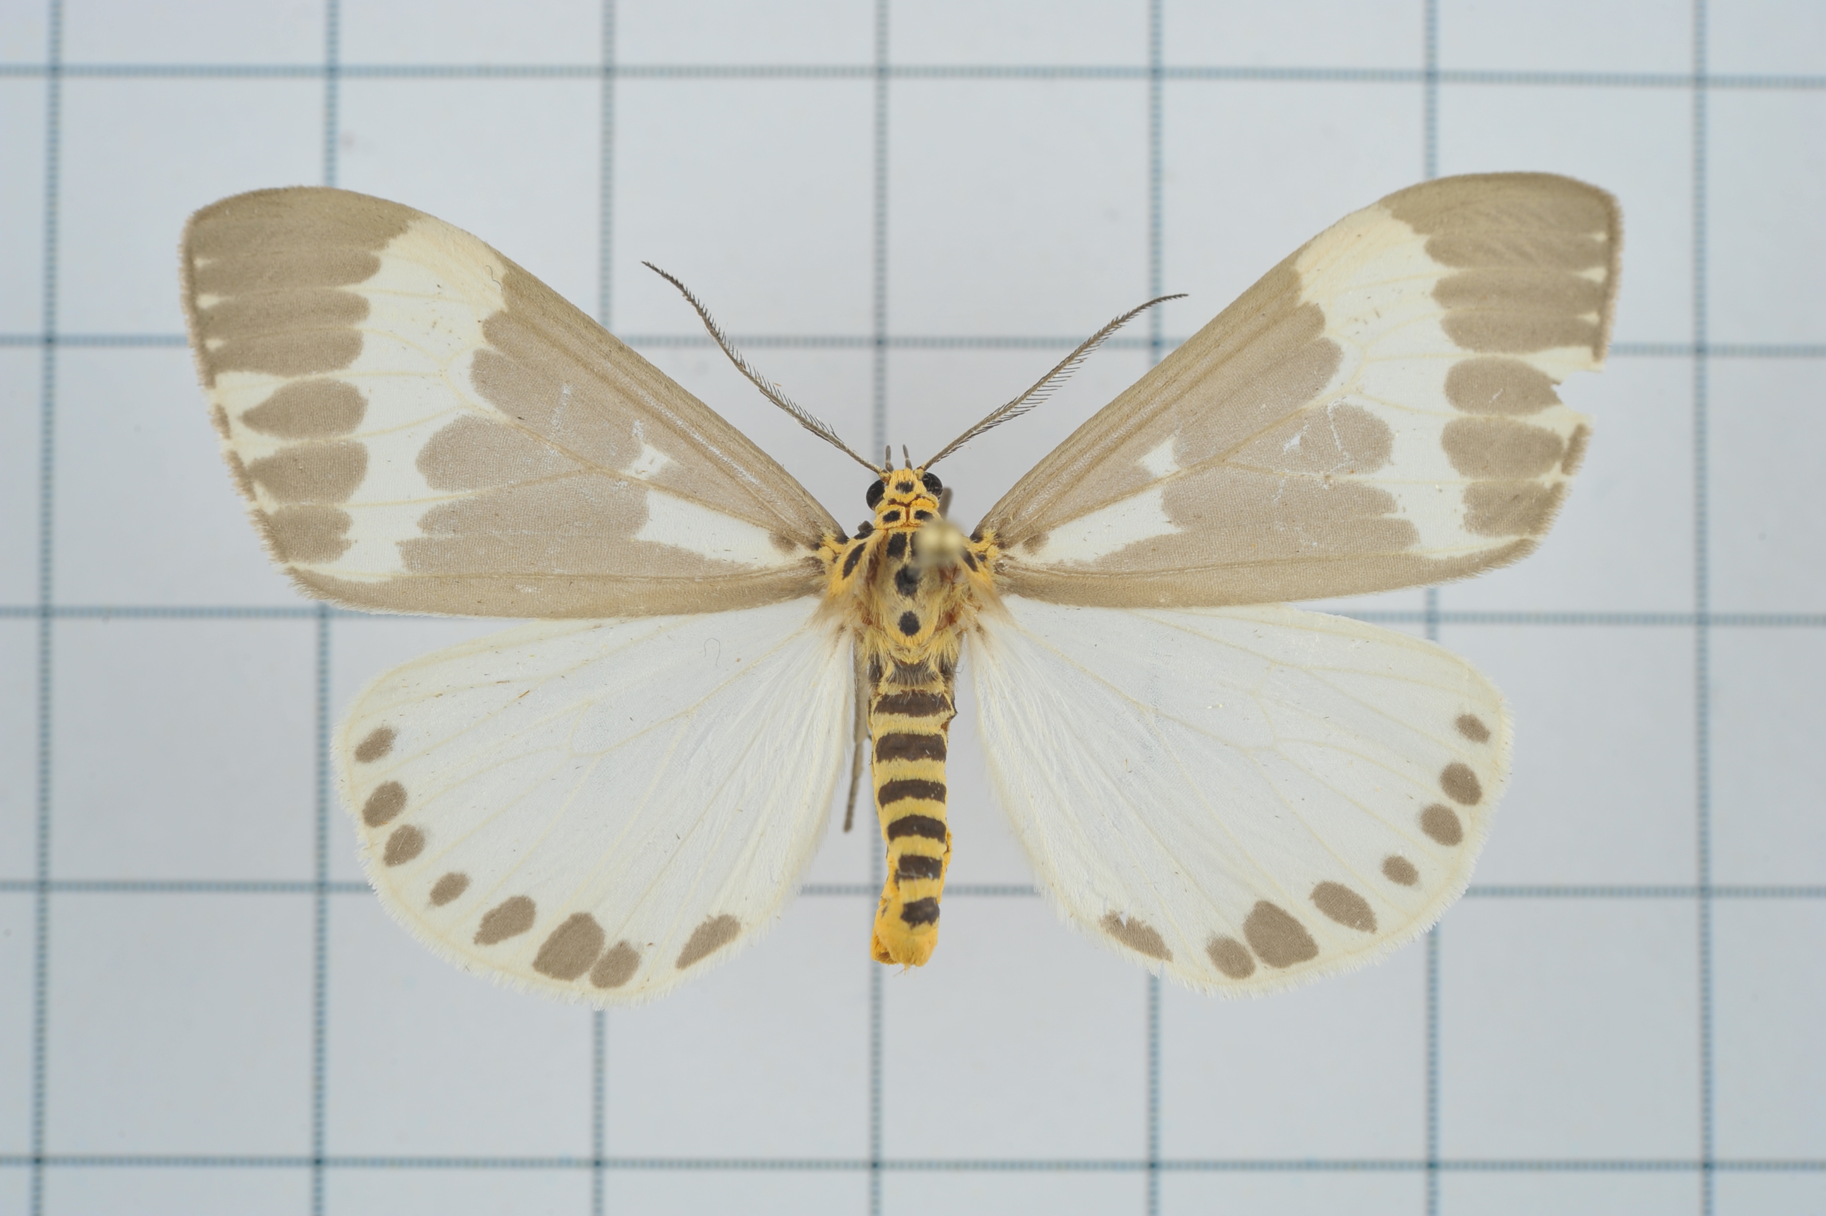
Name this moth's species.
Nyctemera albofasciata
